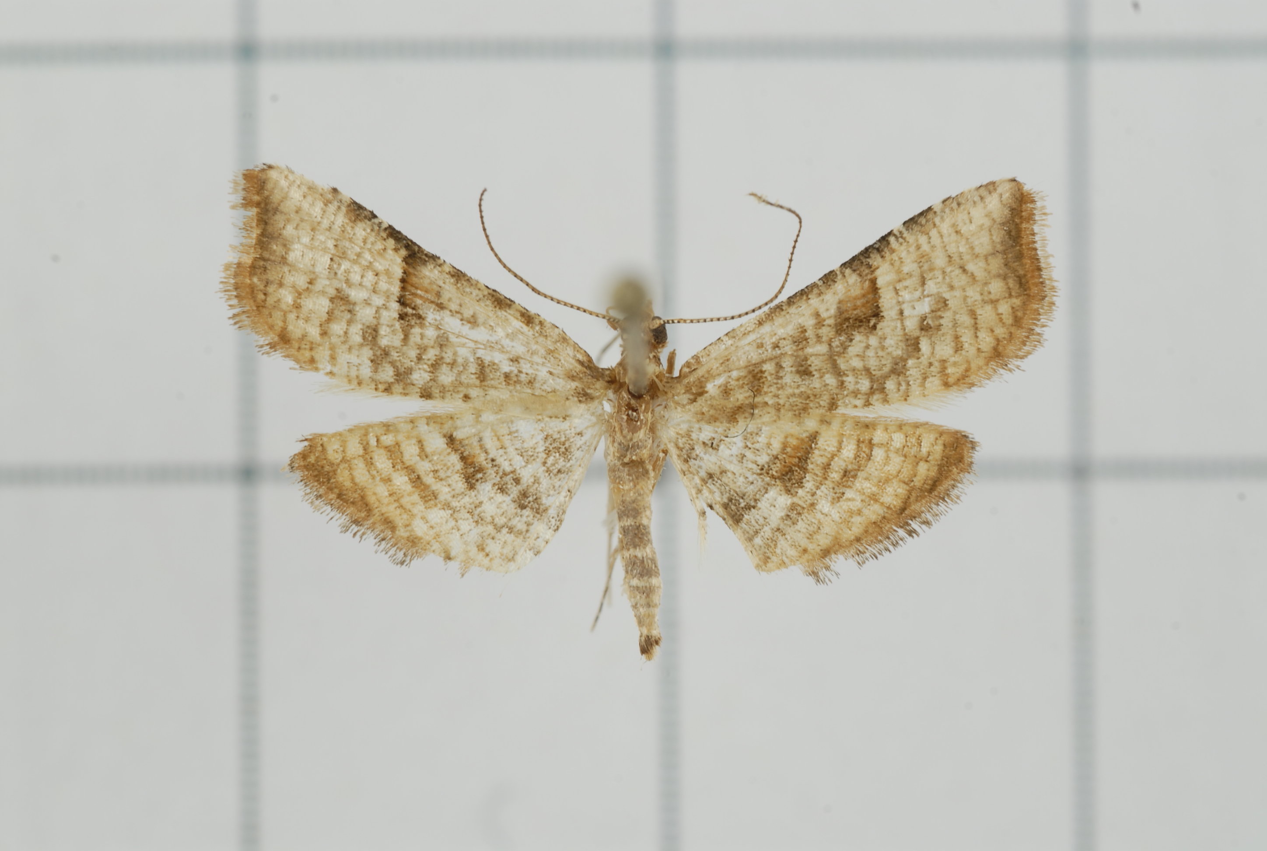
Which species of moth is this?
Addaea polyphoralis
